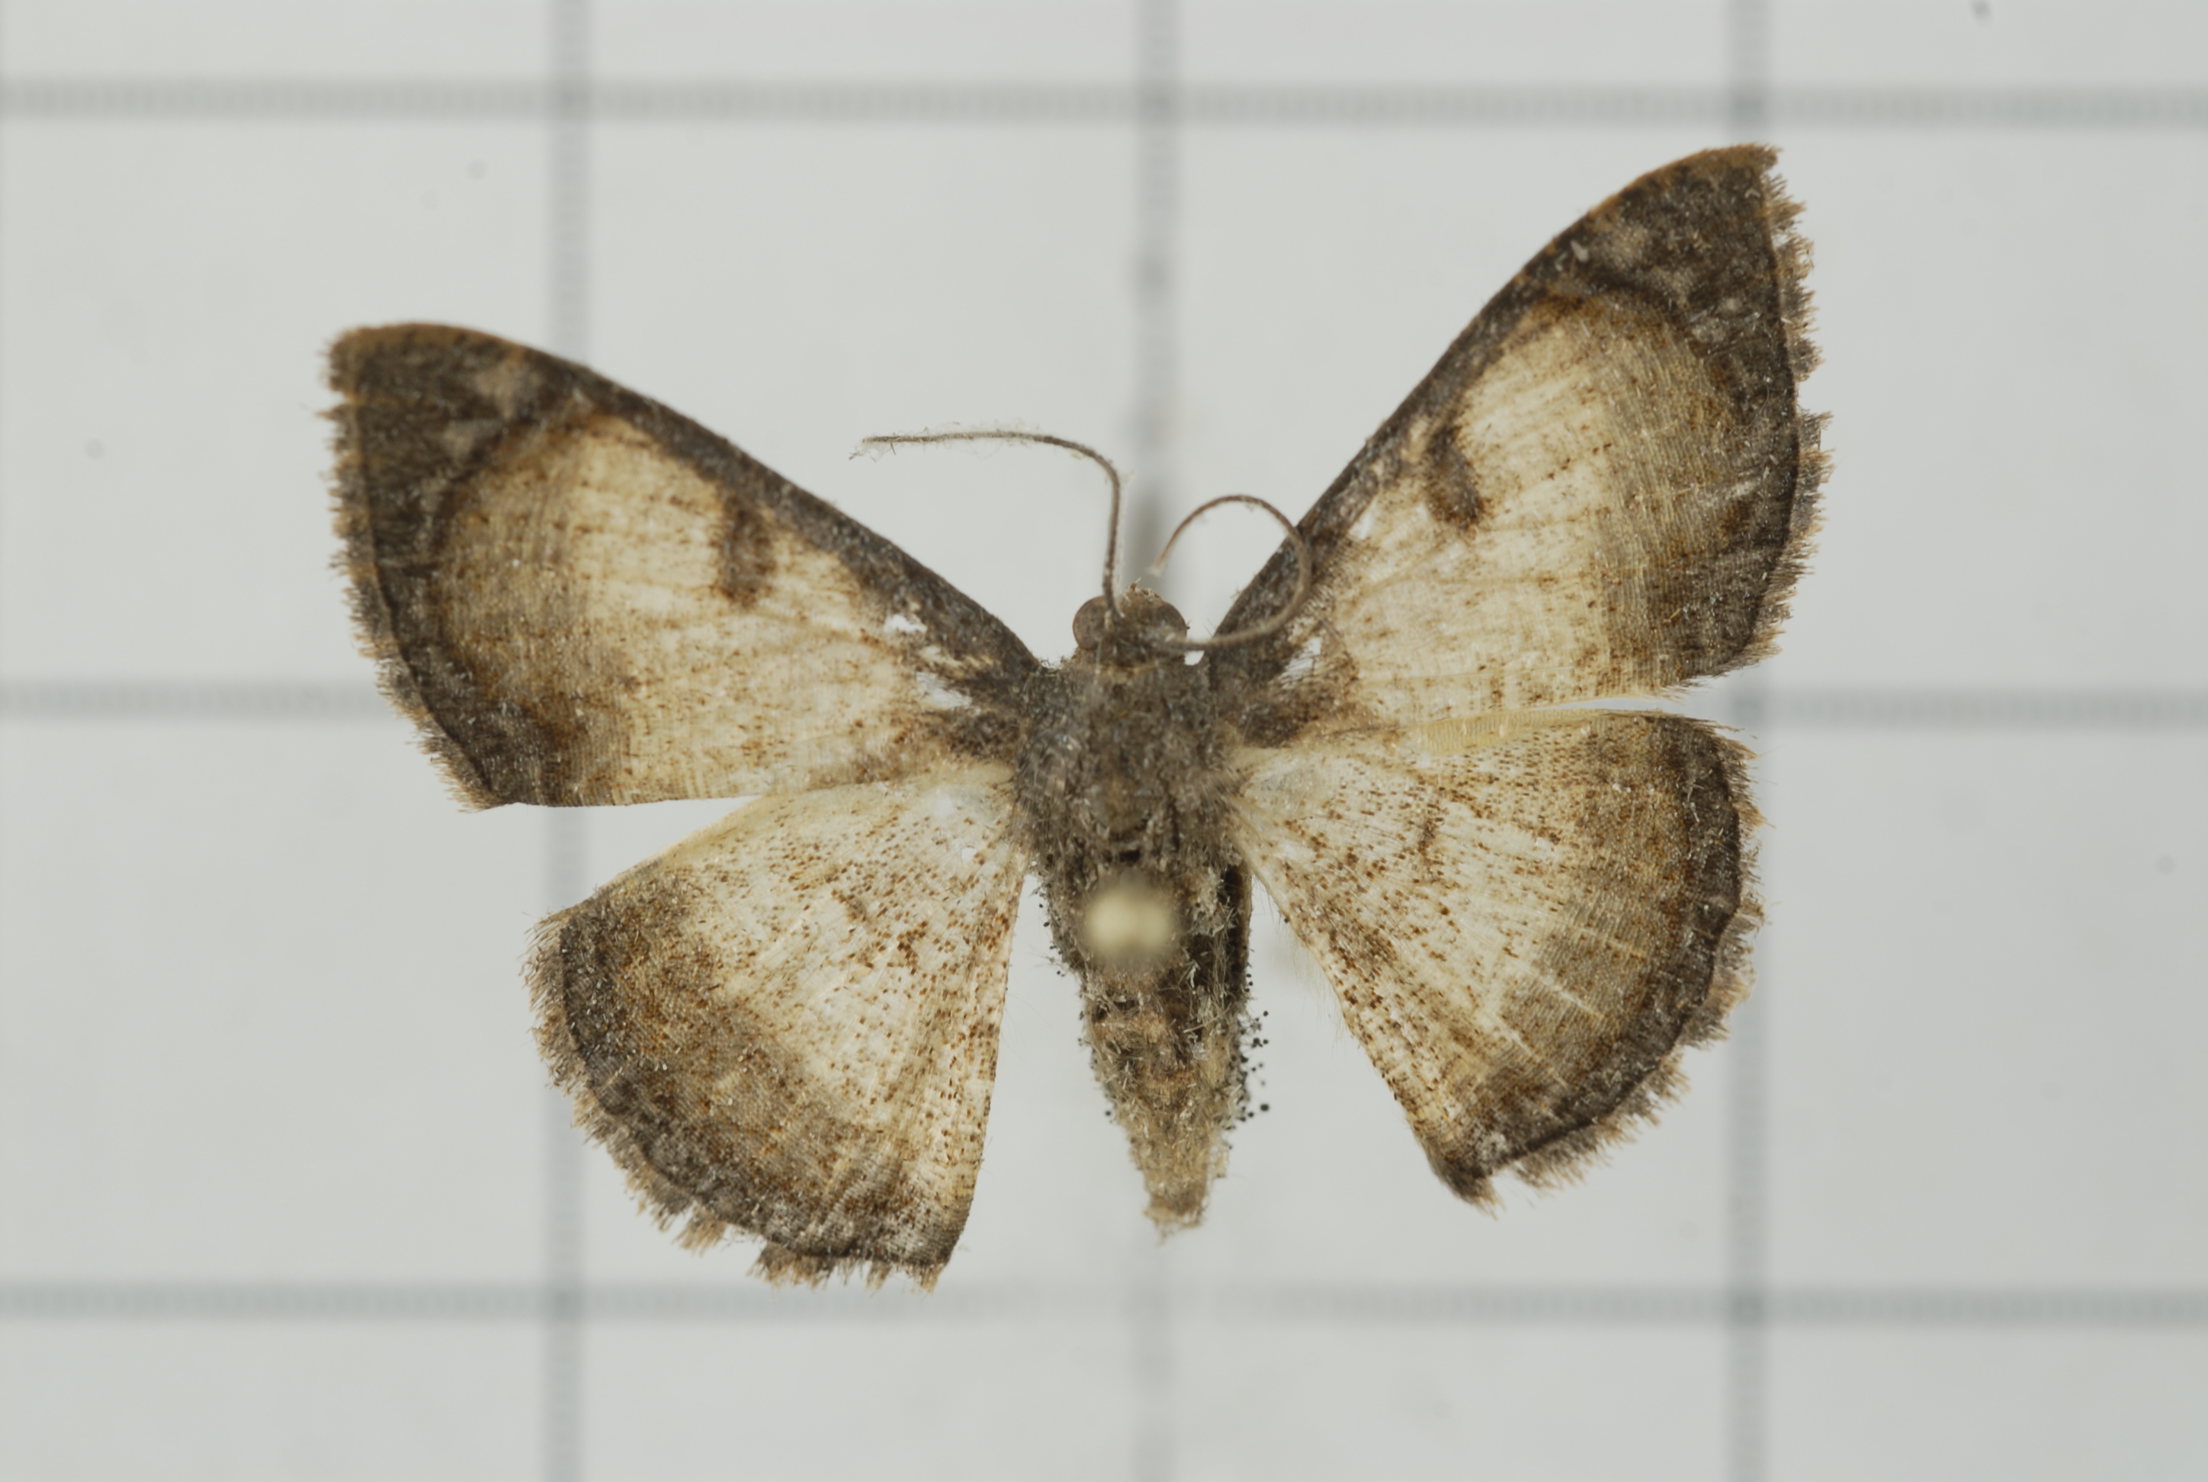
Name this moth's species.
Hydatocapnia gemina
